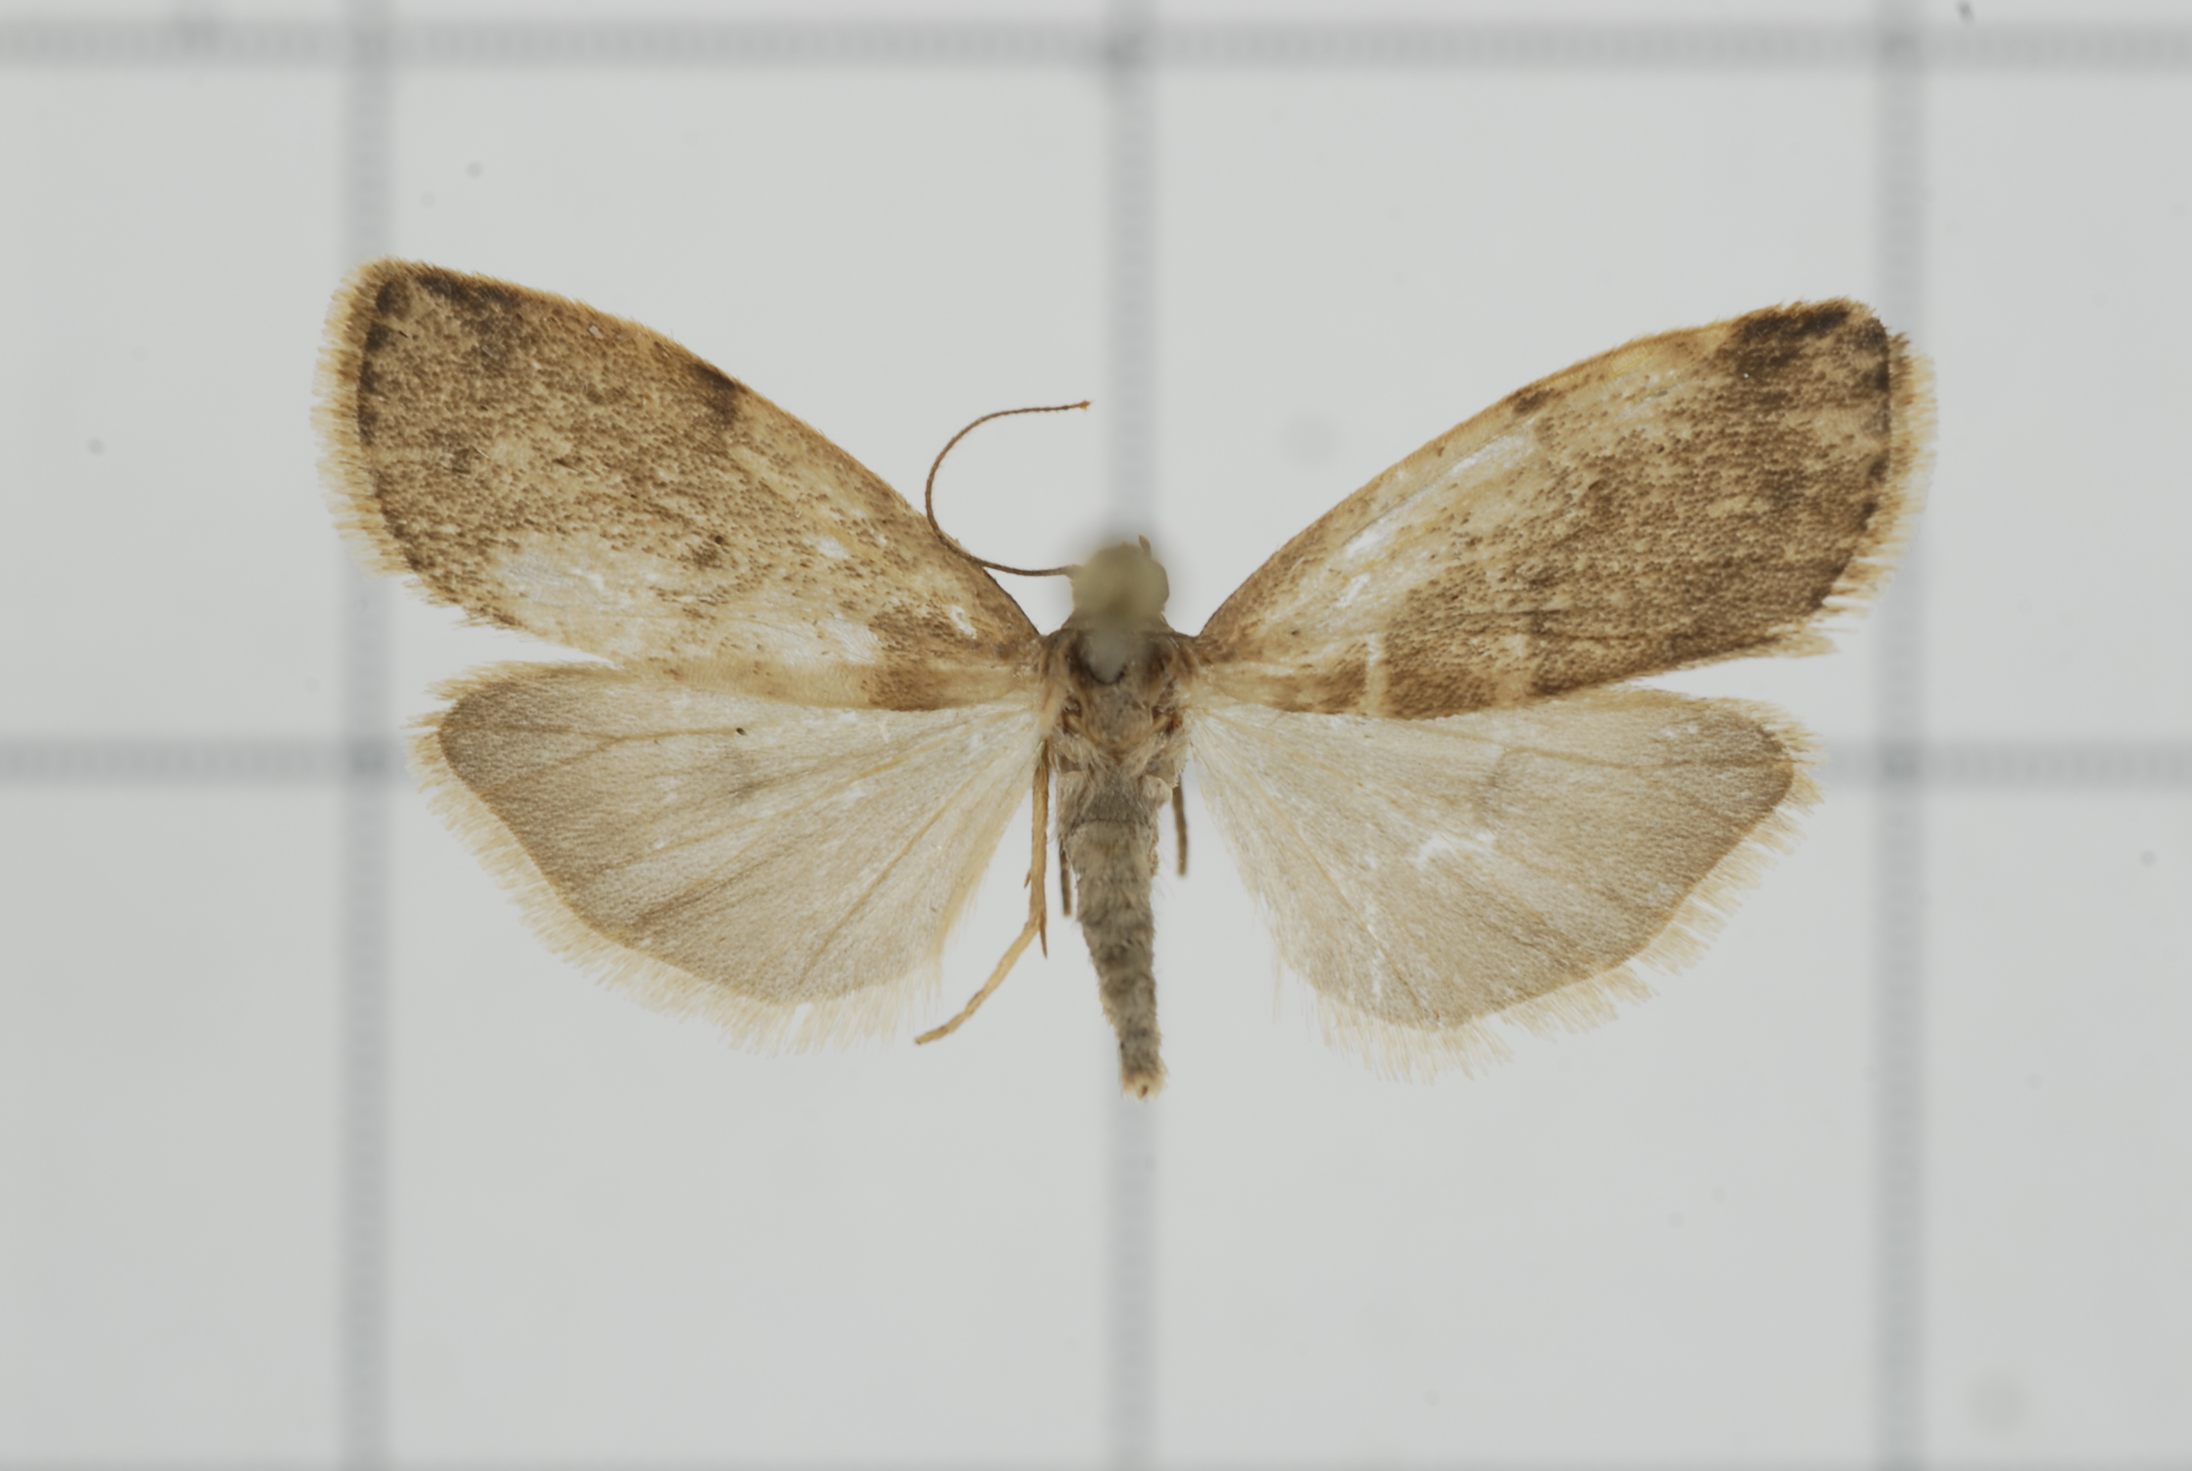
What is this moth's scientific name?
Mithuna wilemani
